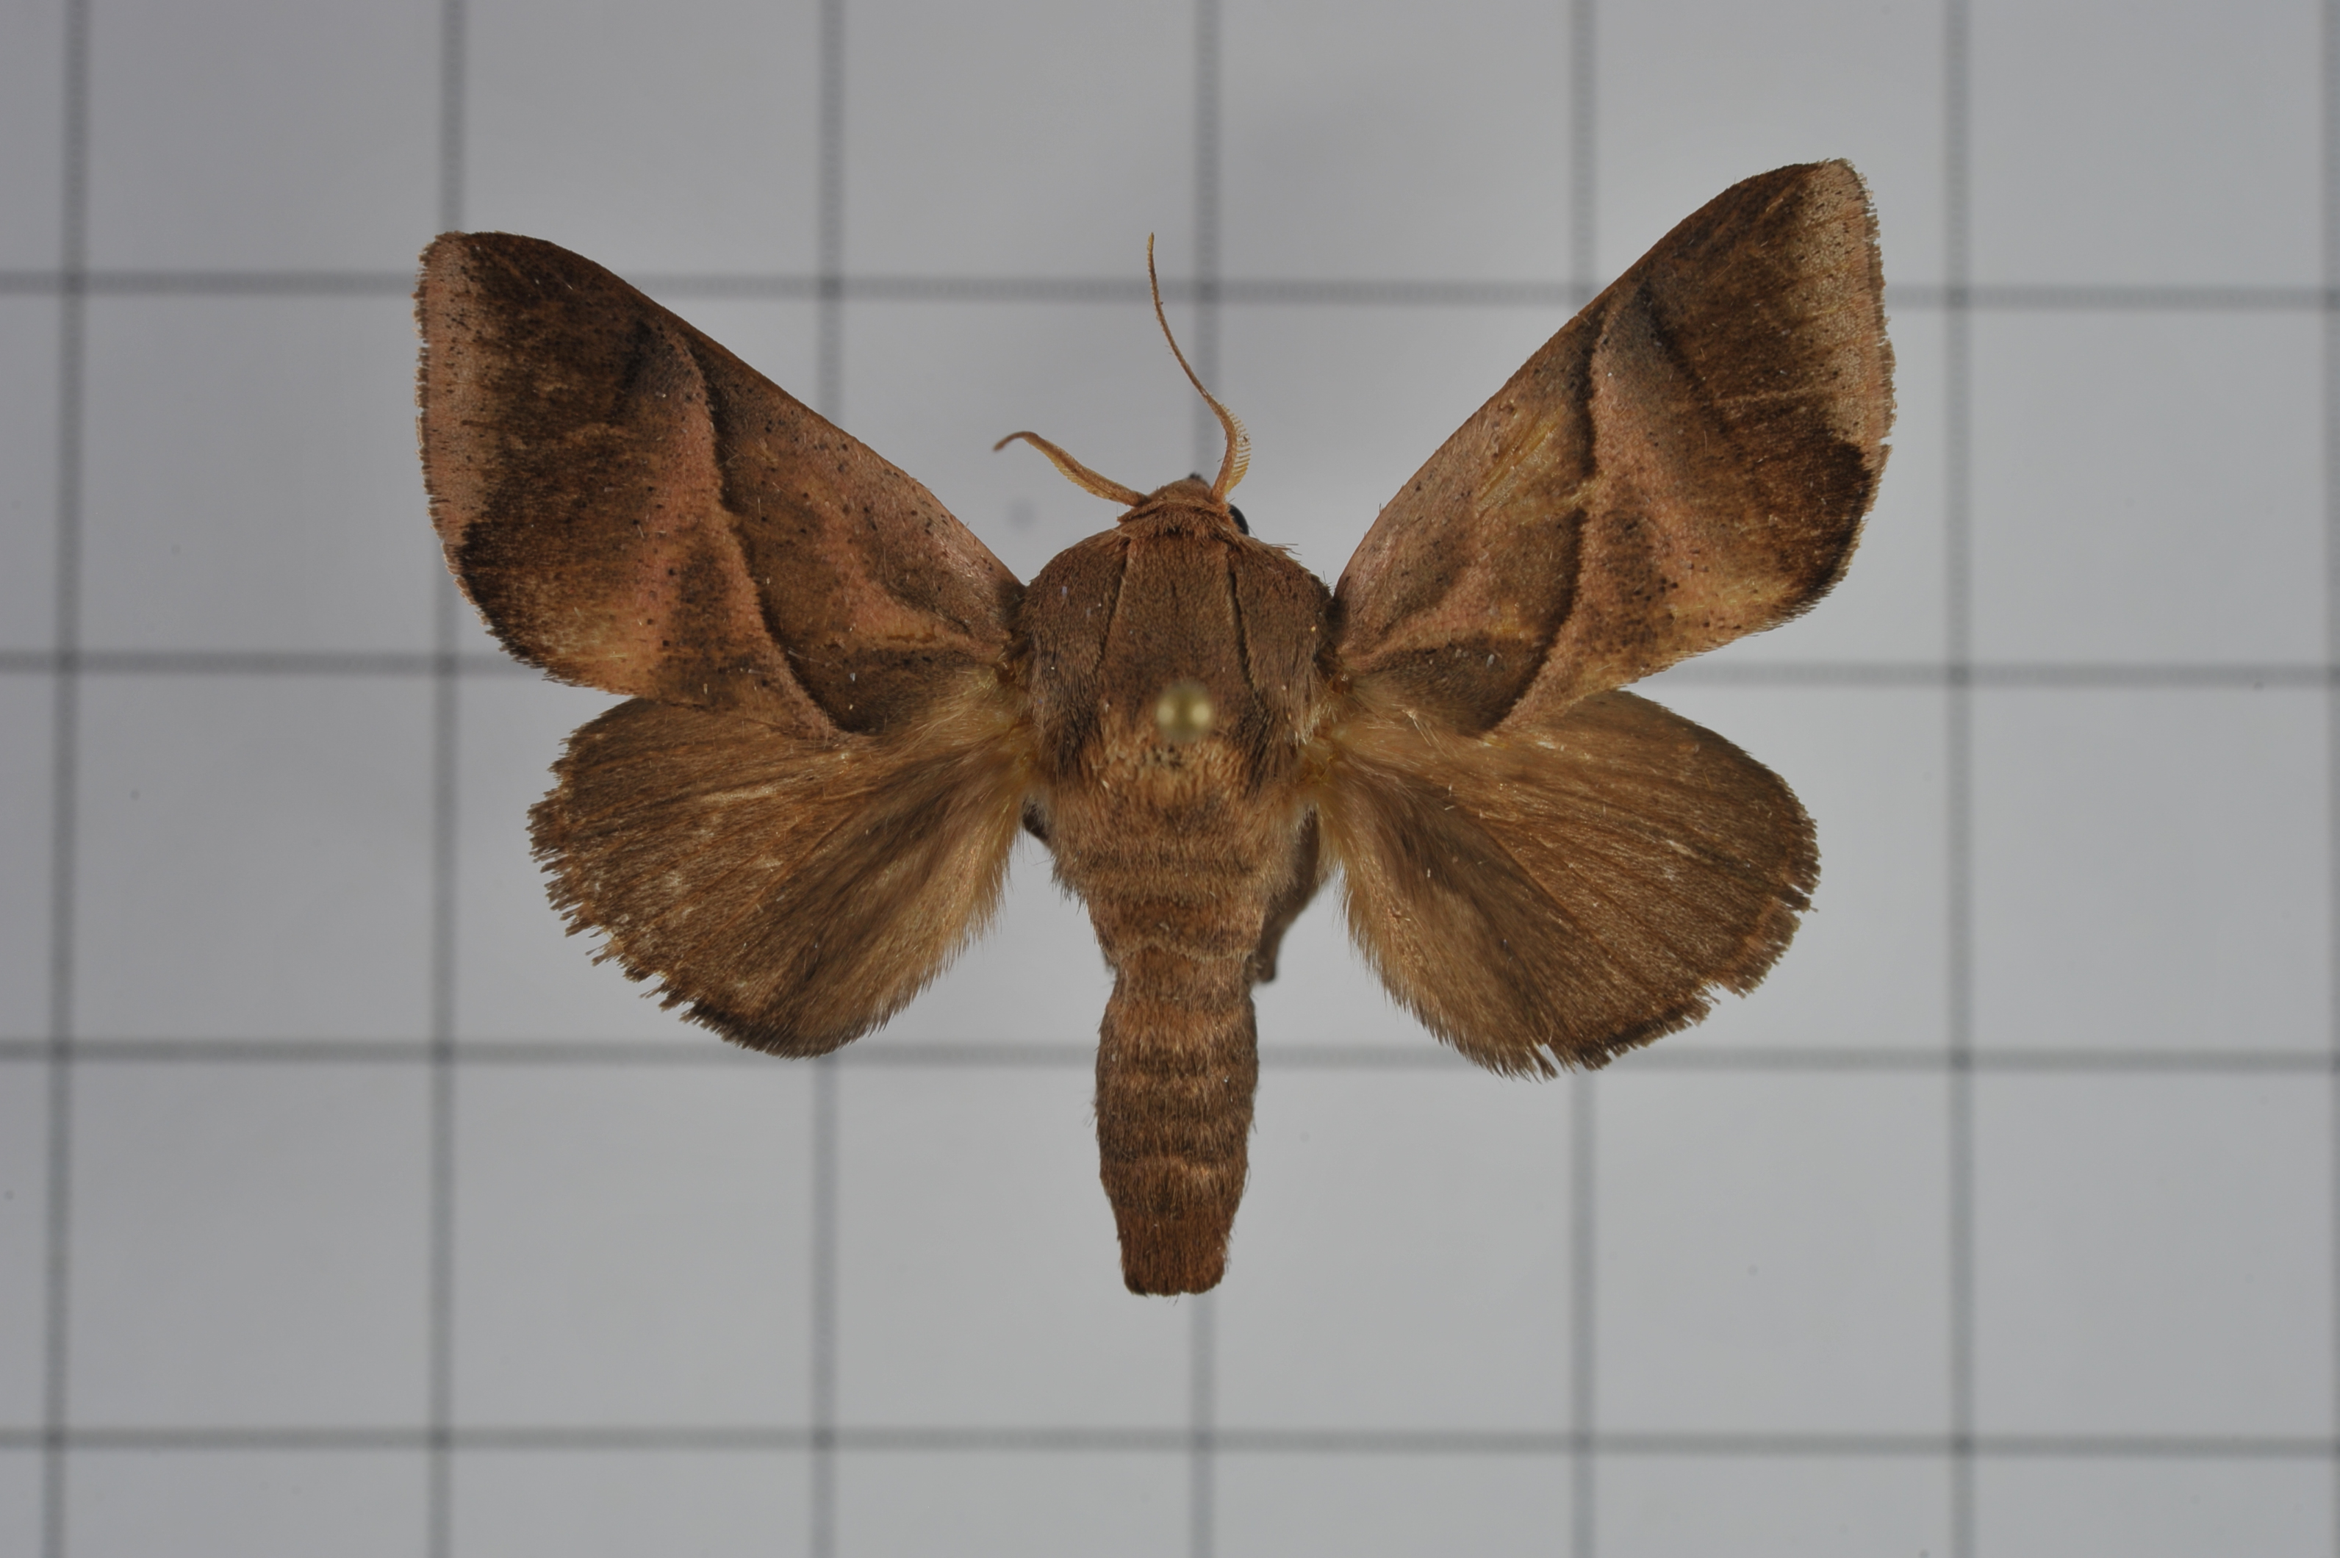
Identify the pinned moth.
Setora postornata
